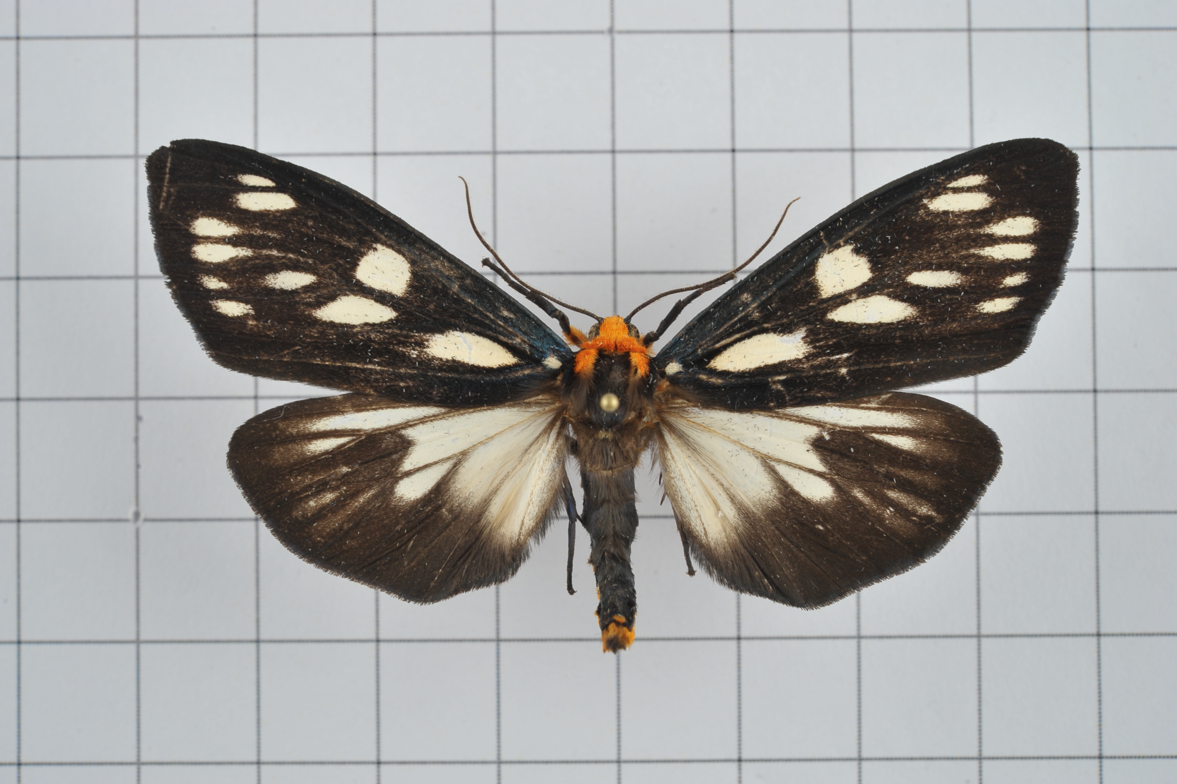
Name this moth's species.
Macrobrochis gigas
